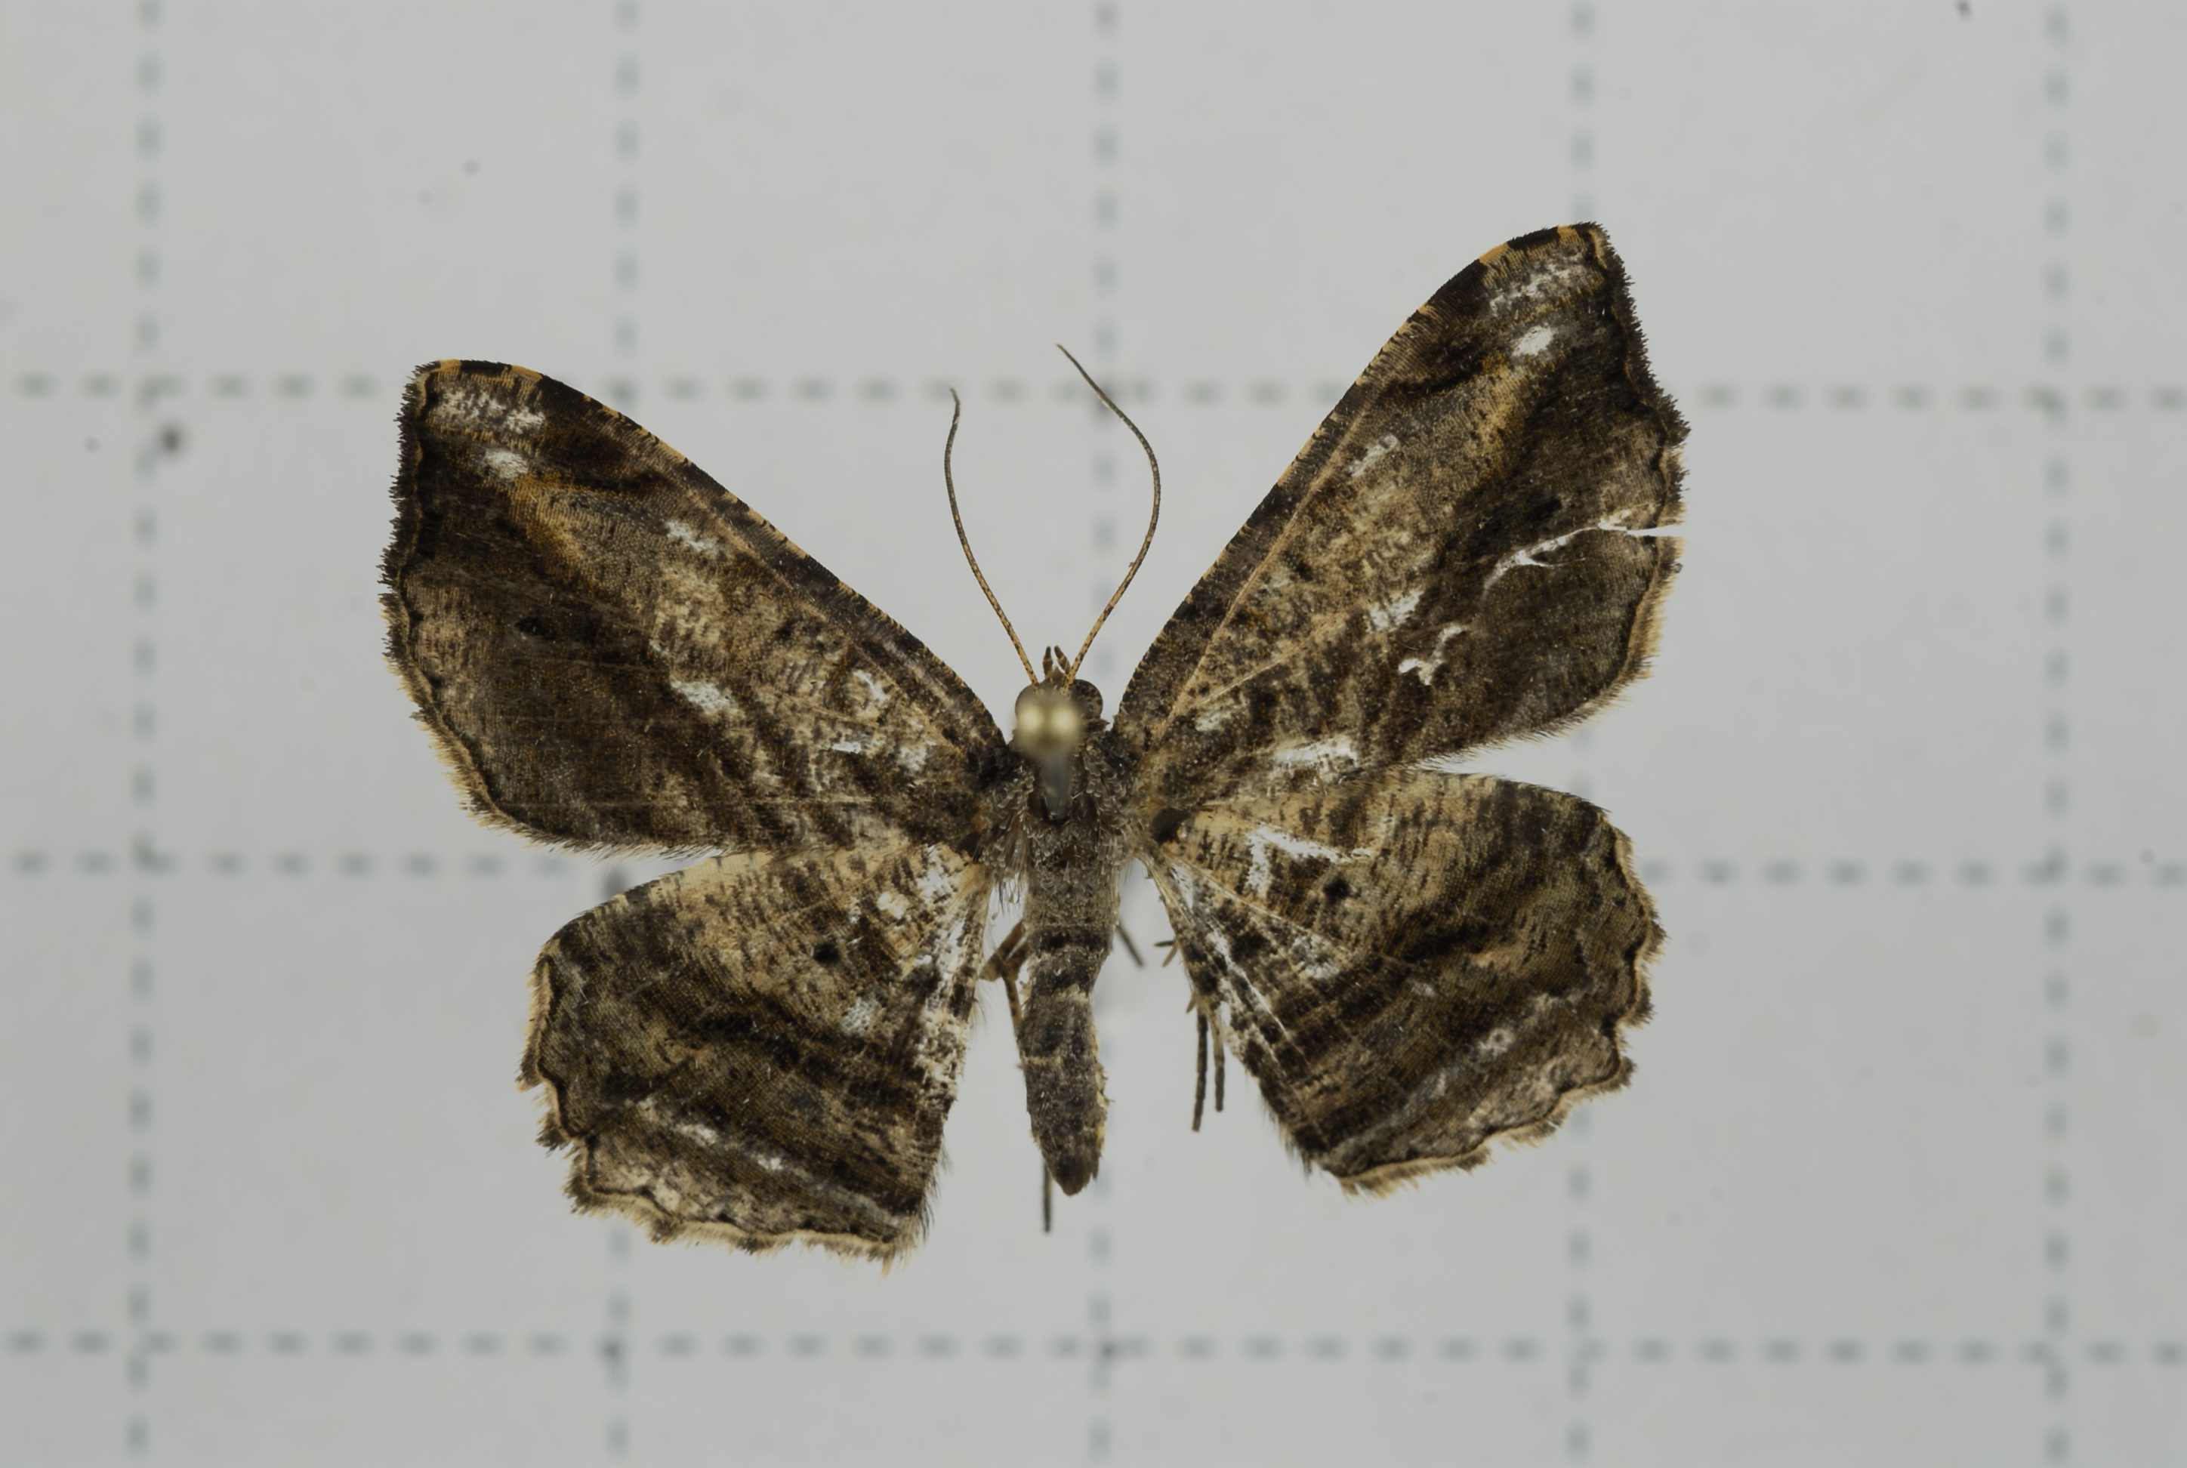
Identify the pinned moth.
Macaria binazira
